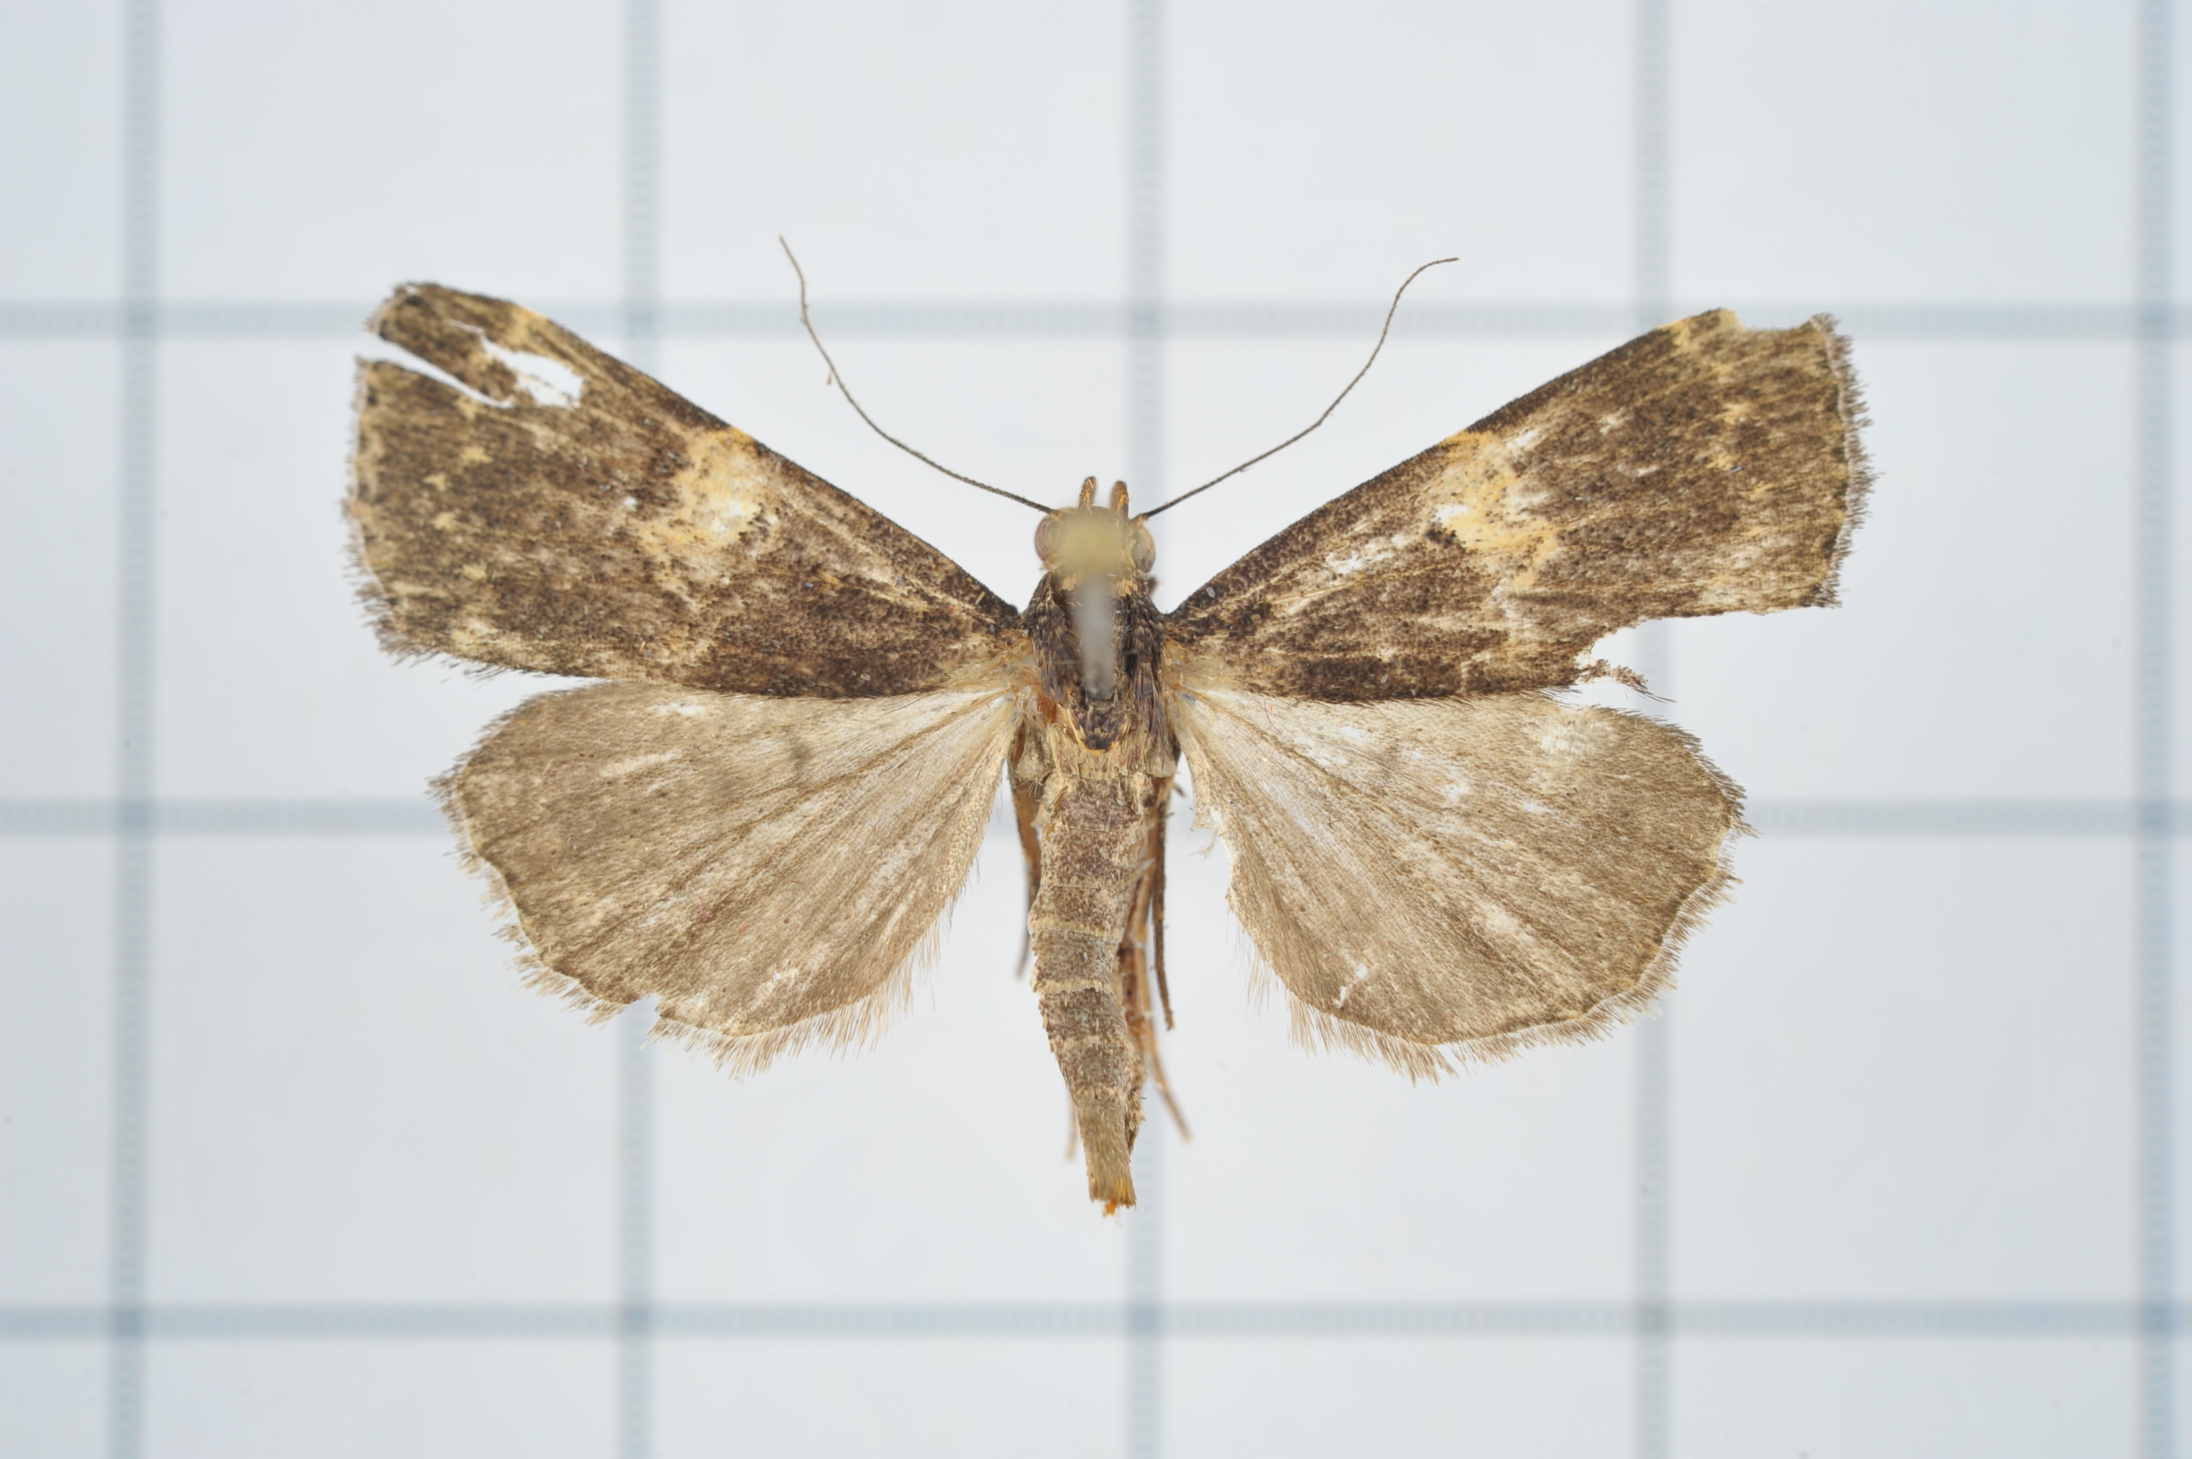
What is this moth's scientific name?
Hydrillodes gravatalis
